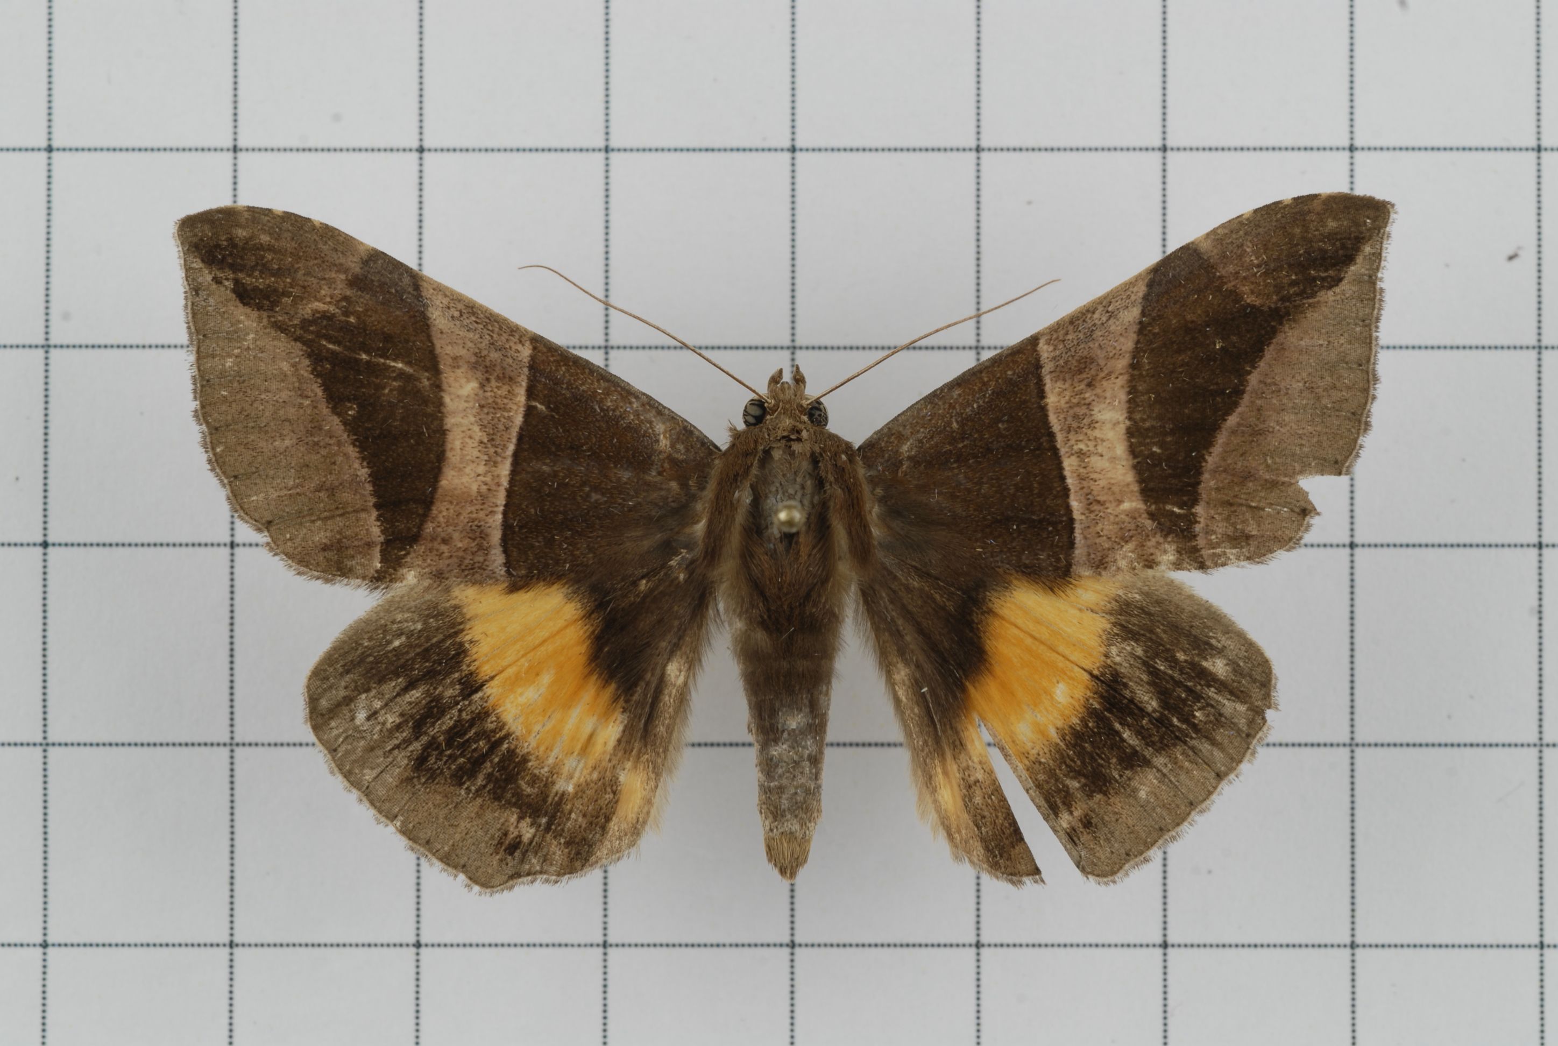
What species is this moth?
Bastilla fulvotaenia
